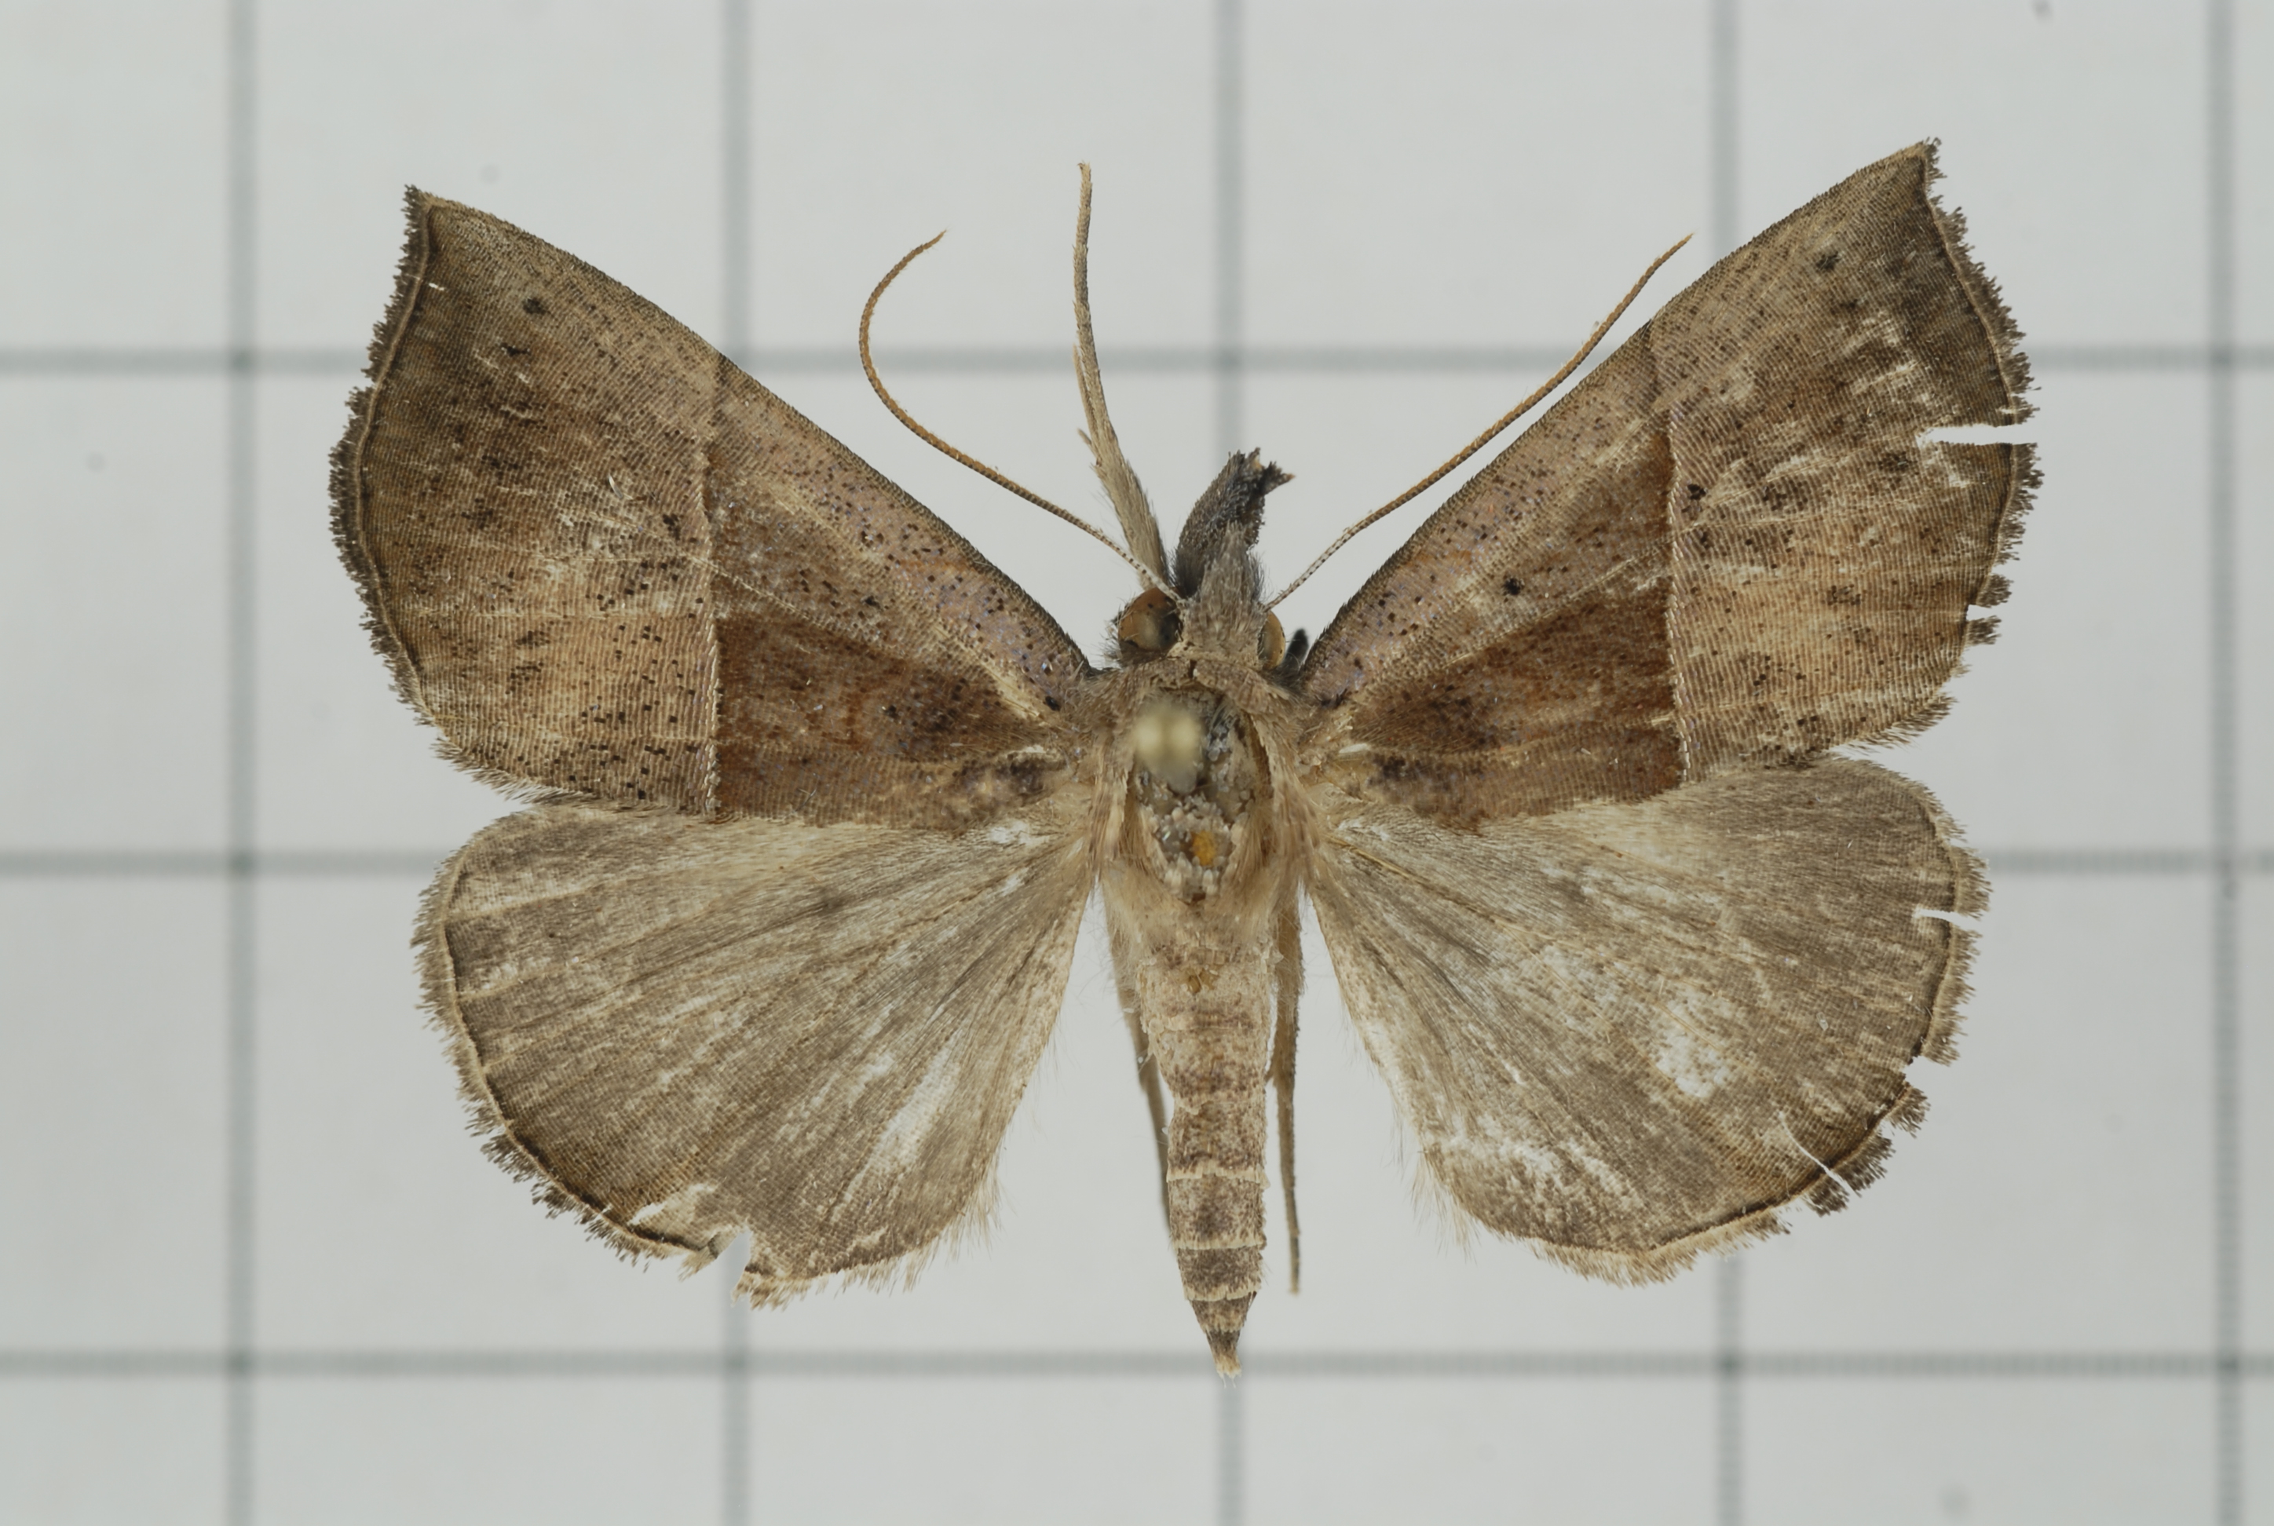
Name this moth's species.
Hypena iconicalis
